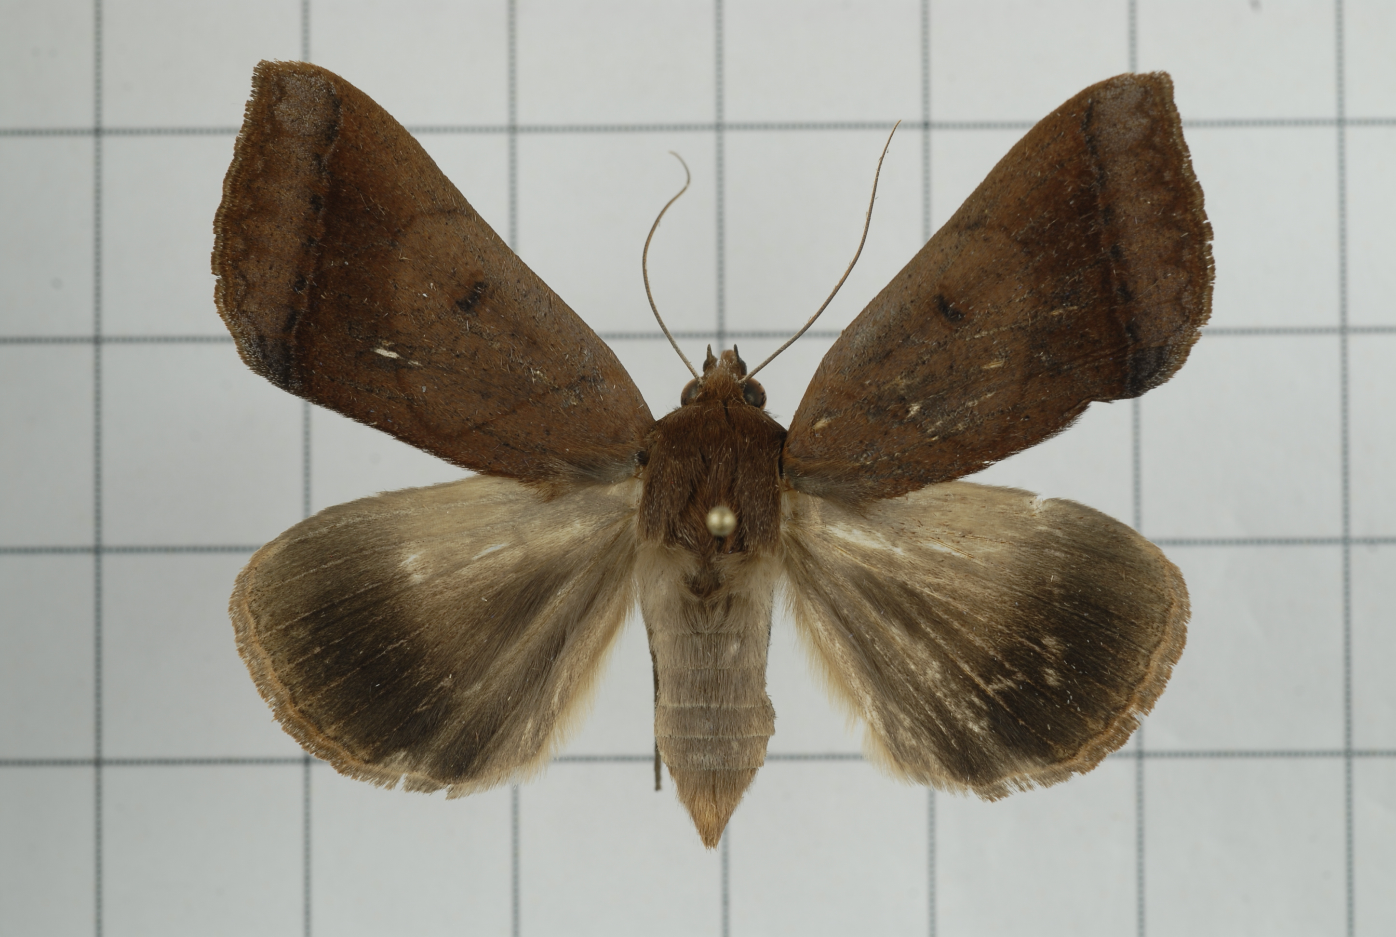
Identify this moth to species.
Ophiusa trapezium
